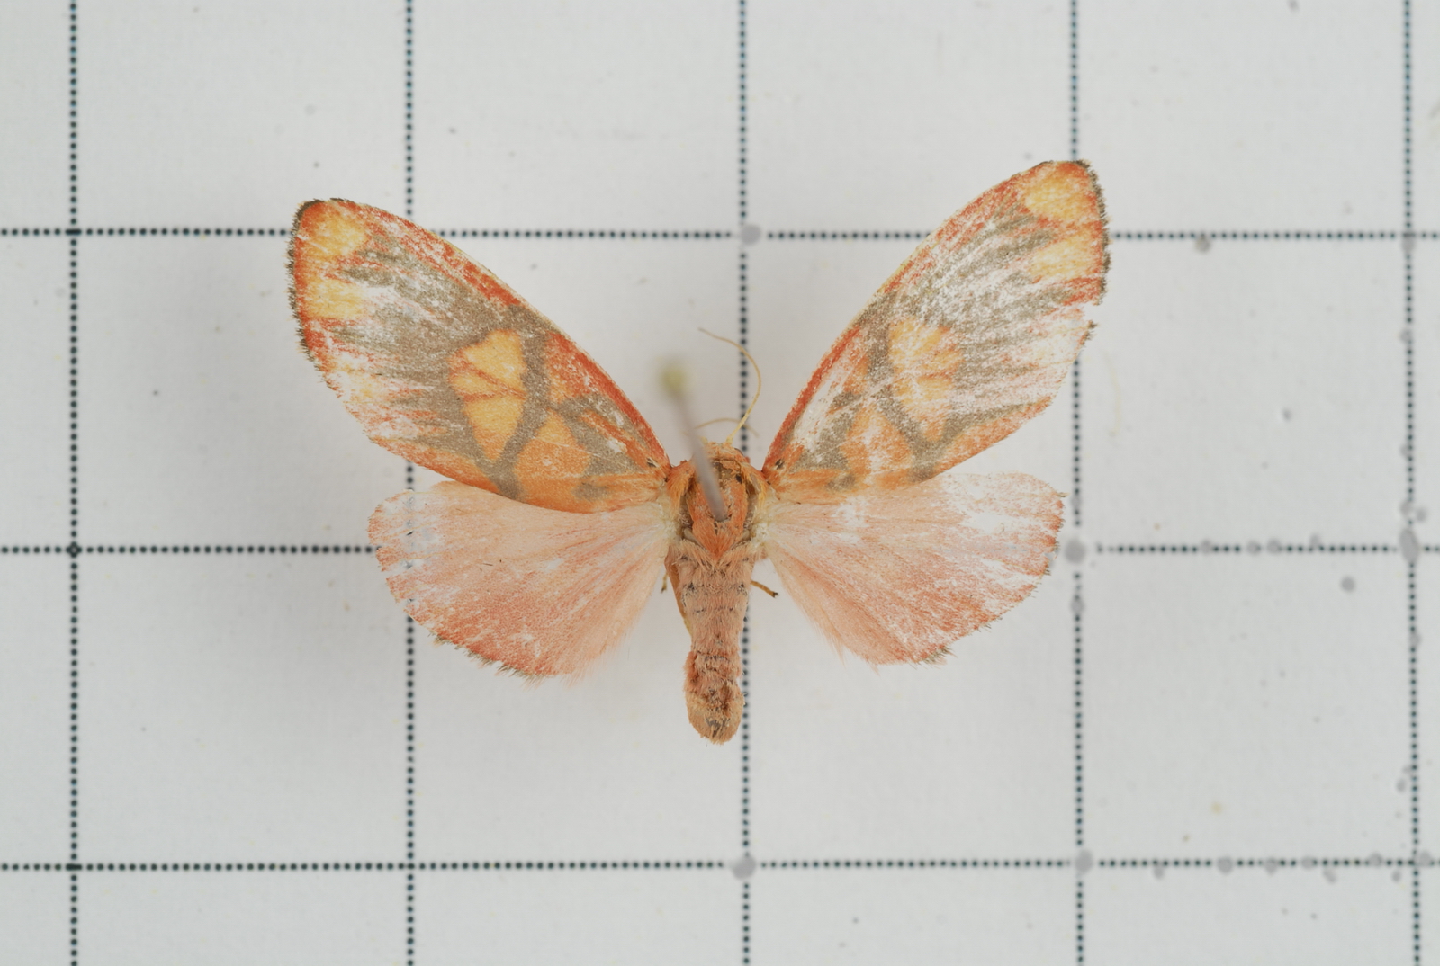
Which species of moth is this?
Matsumursine horishanella
